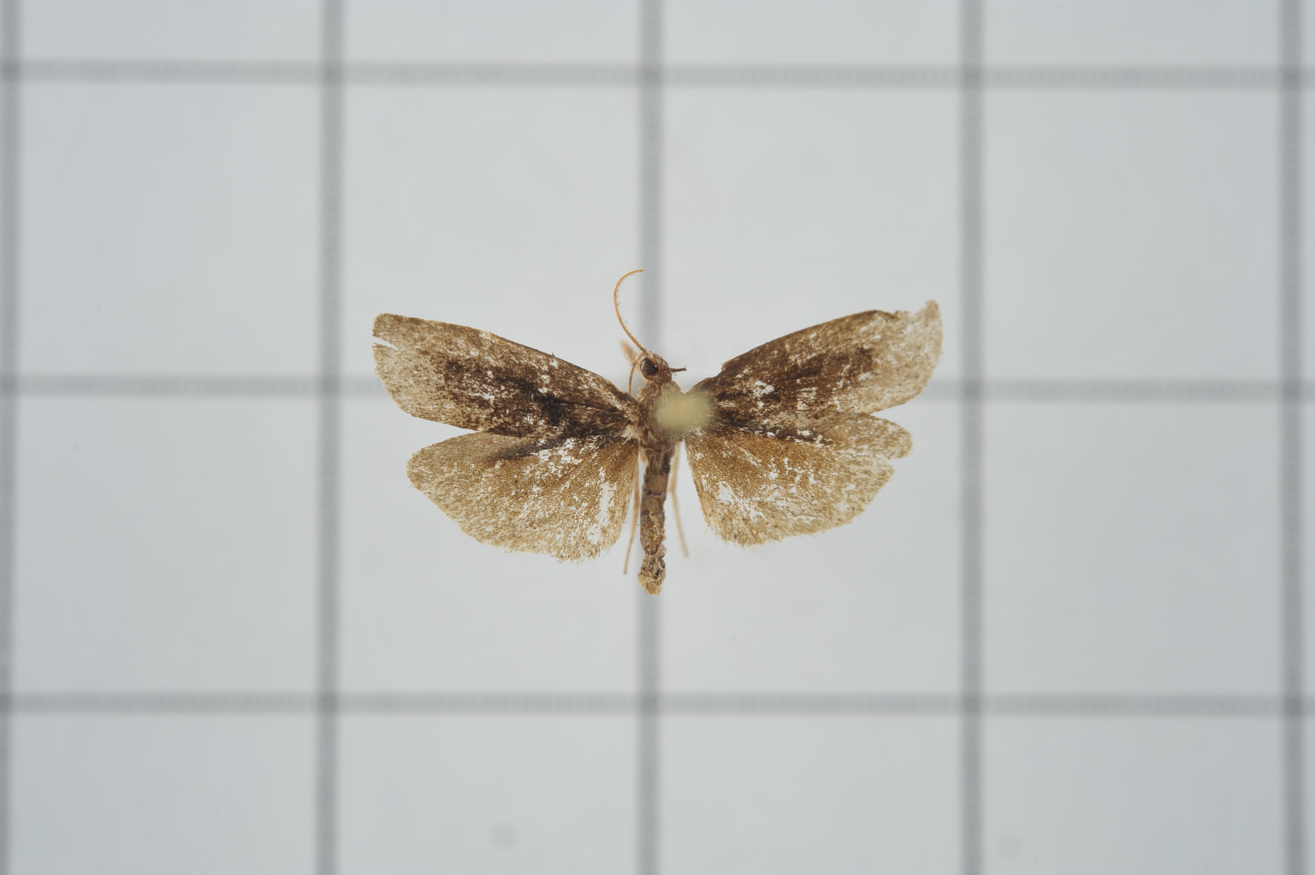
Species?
Blavia scoteola
